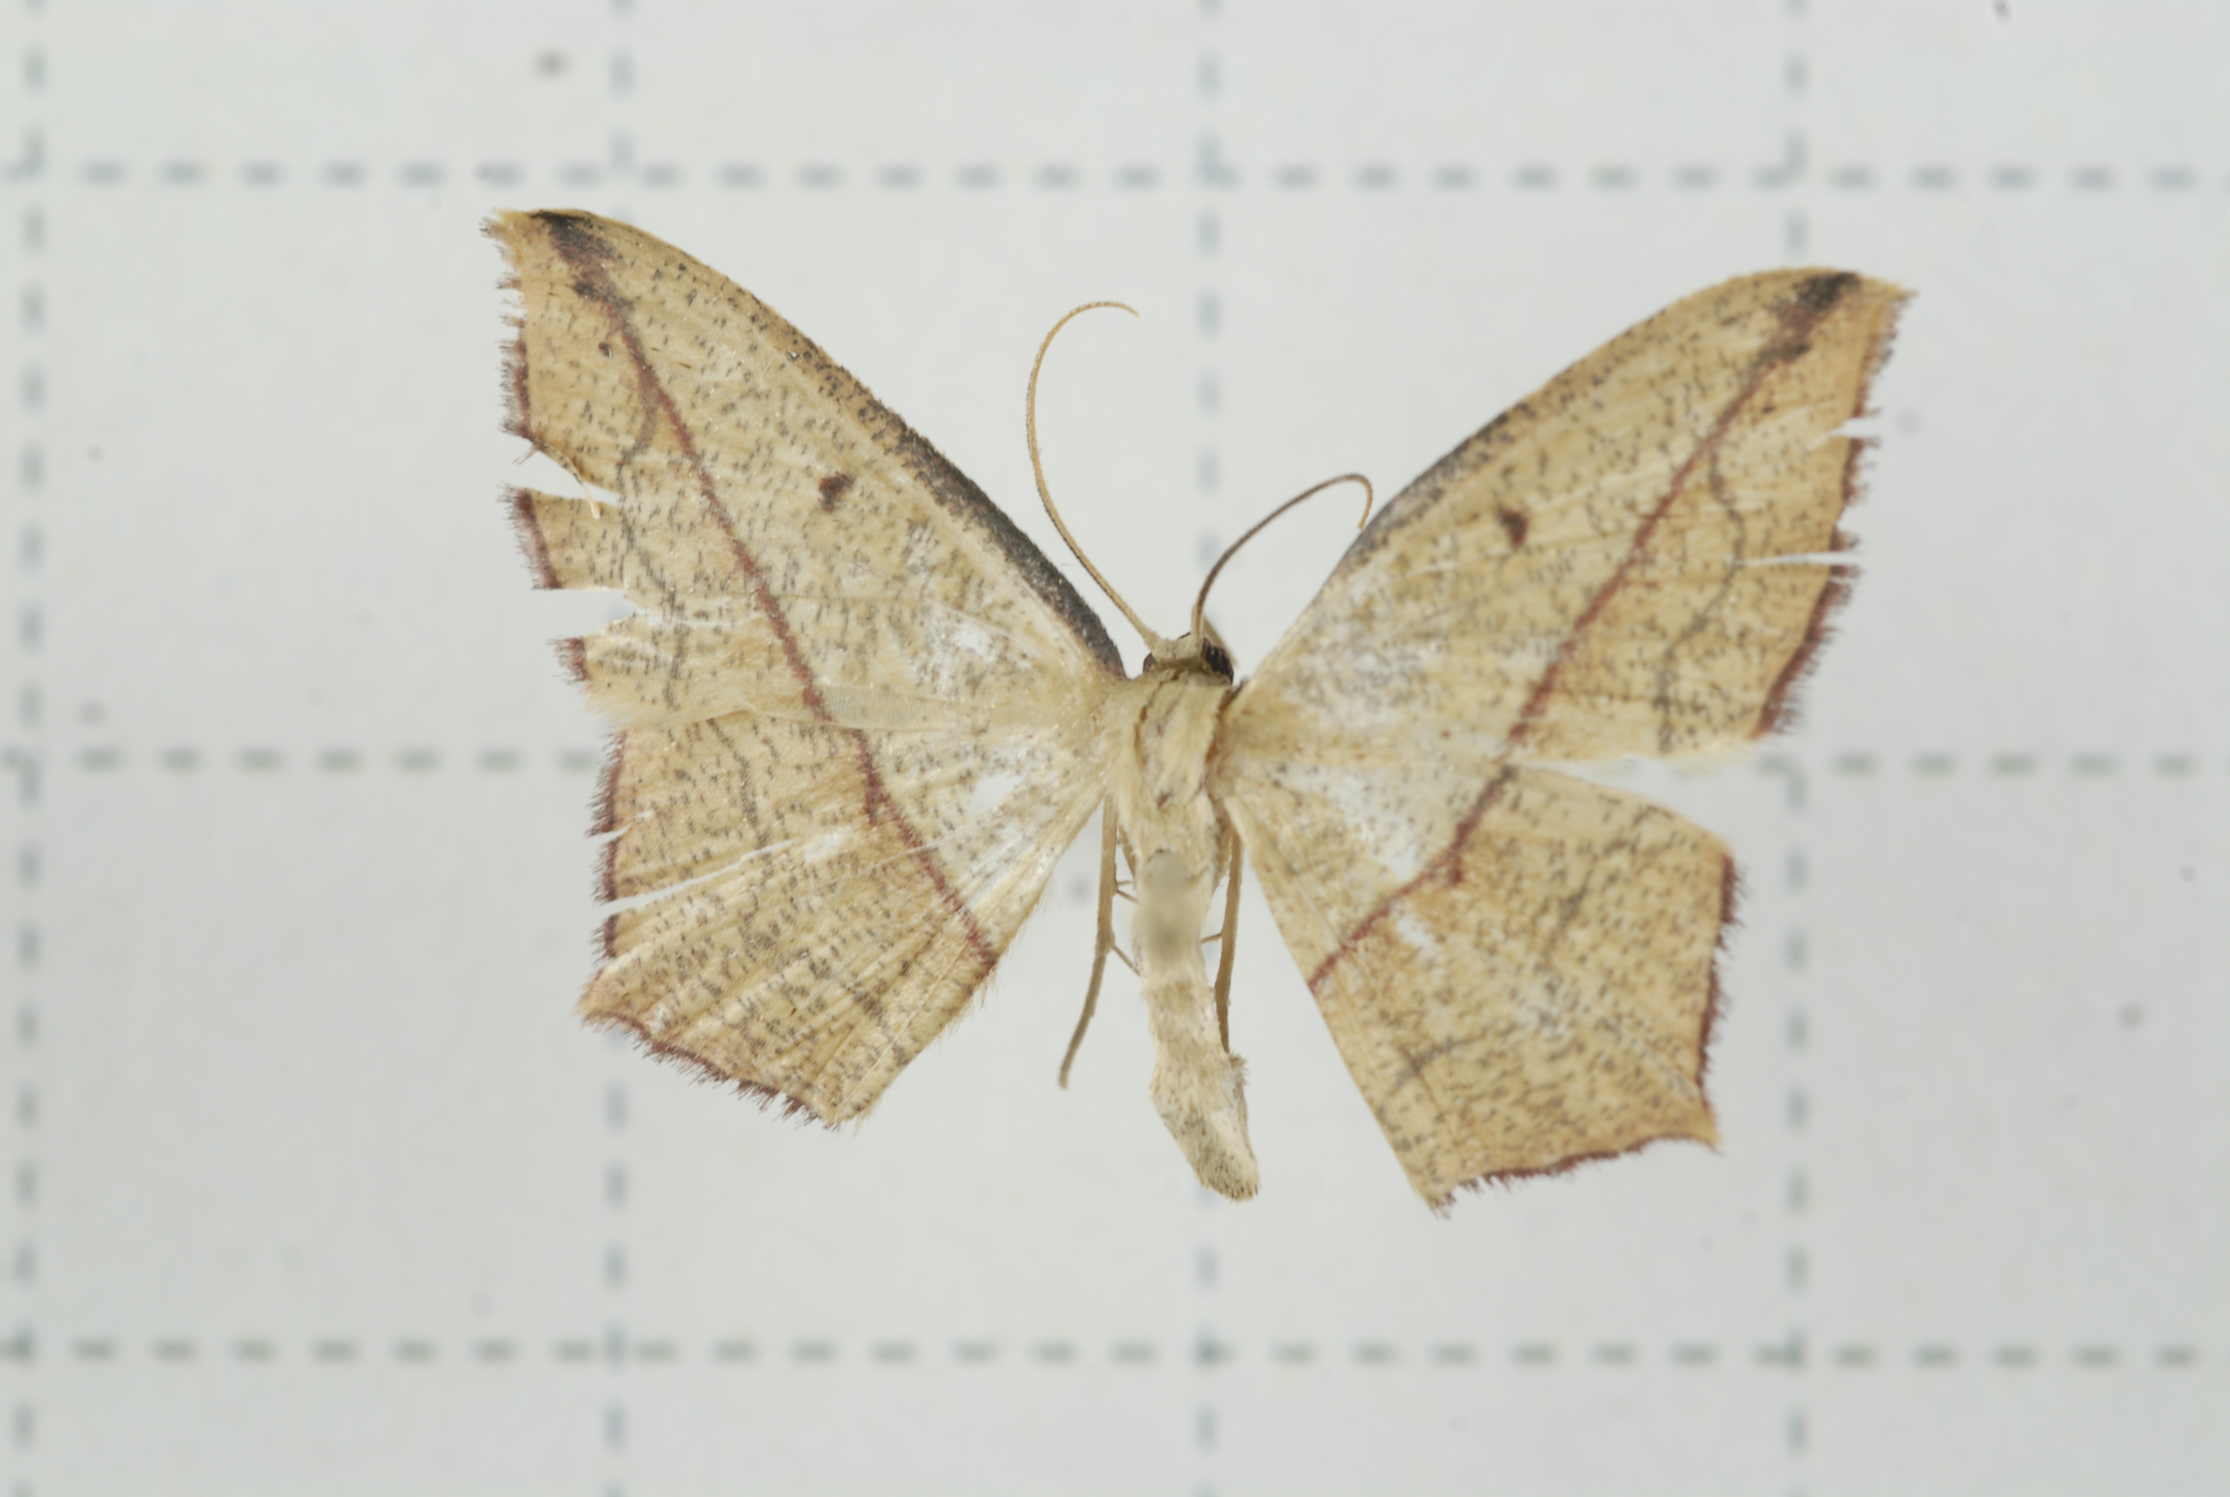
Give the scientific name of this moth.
Timandra convectaria
